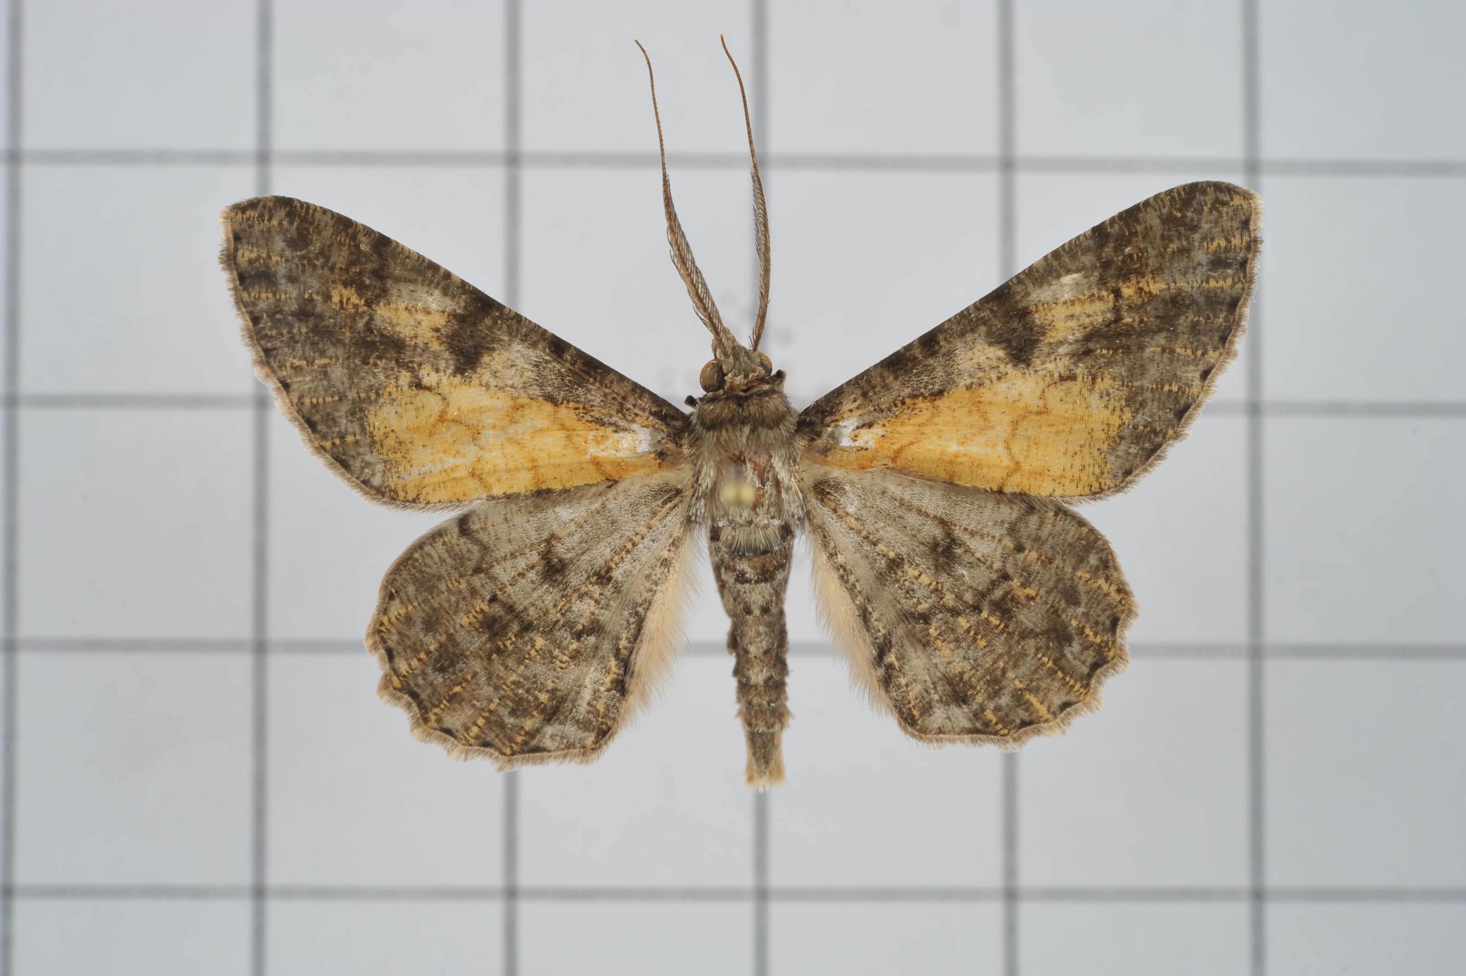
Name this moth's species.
Cleora alienaria
